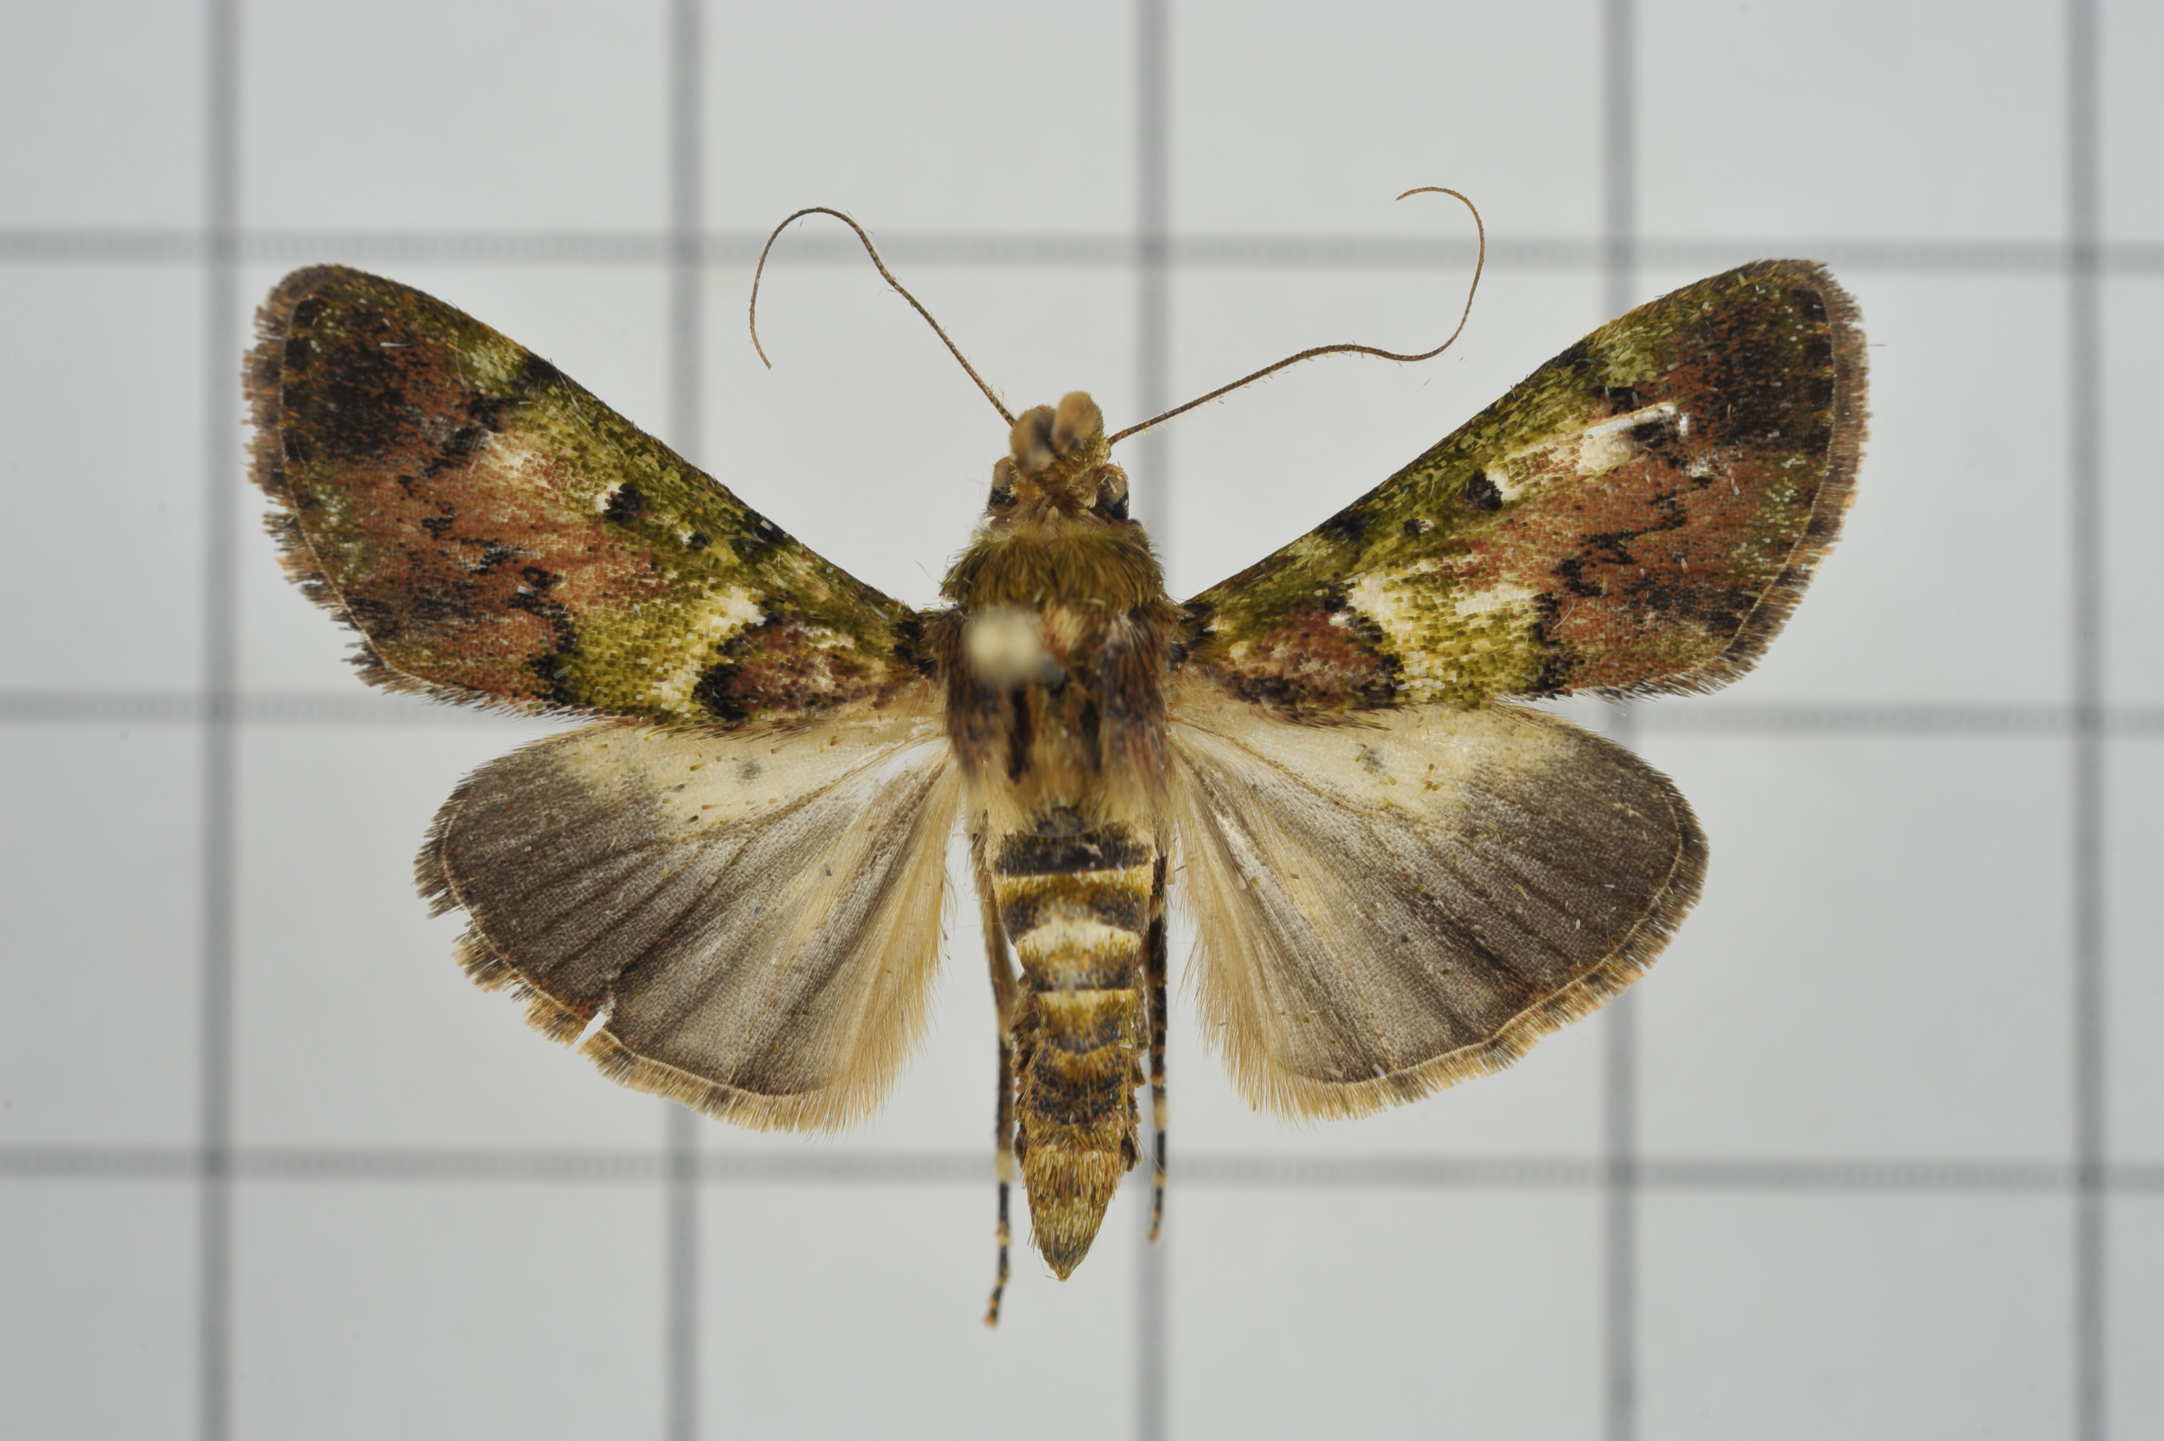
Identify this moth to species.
Teliphasa nubilosa
